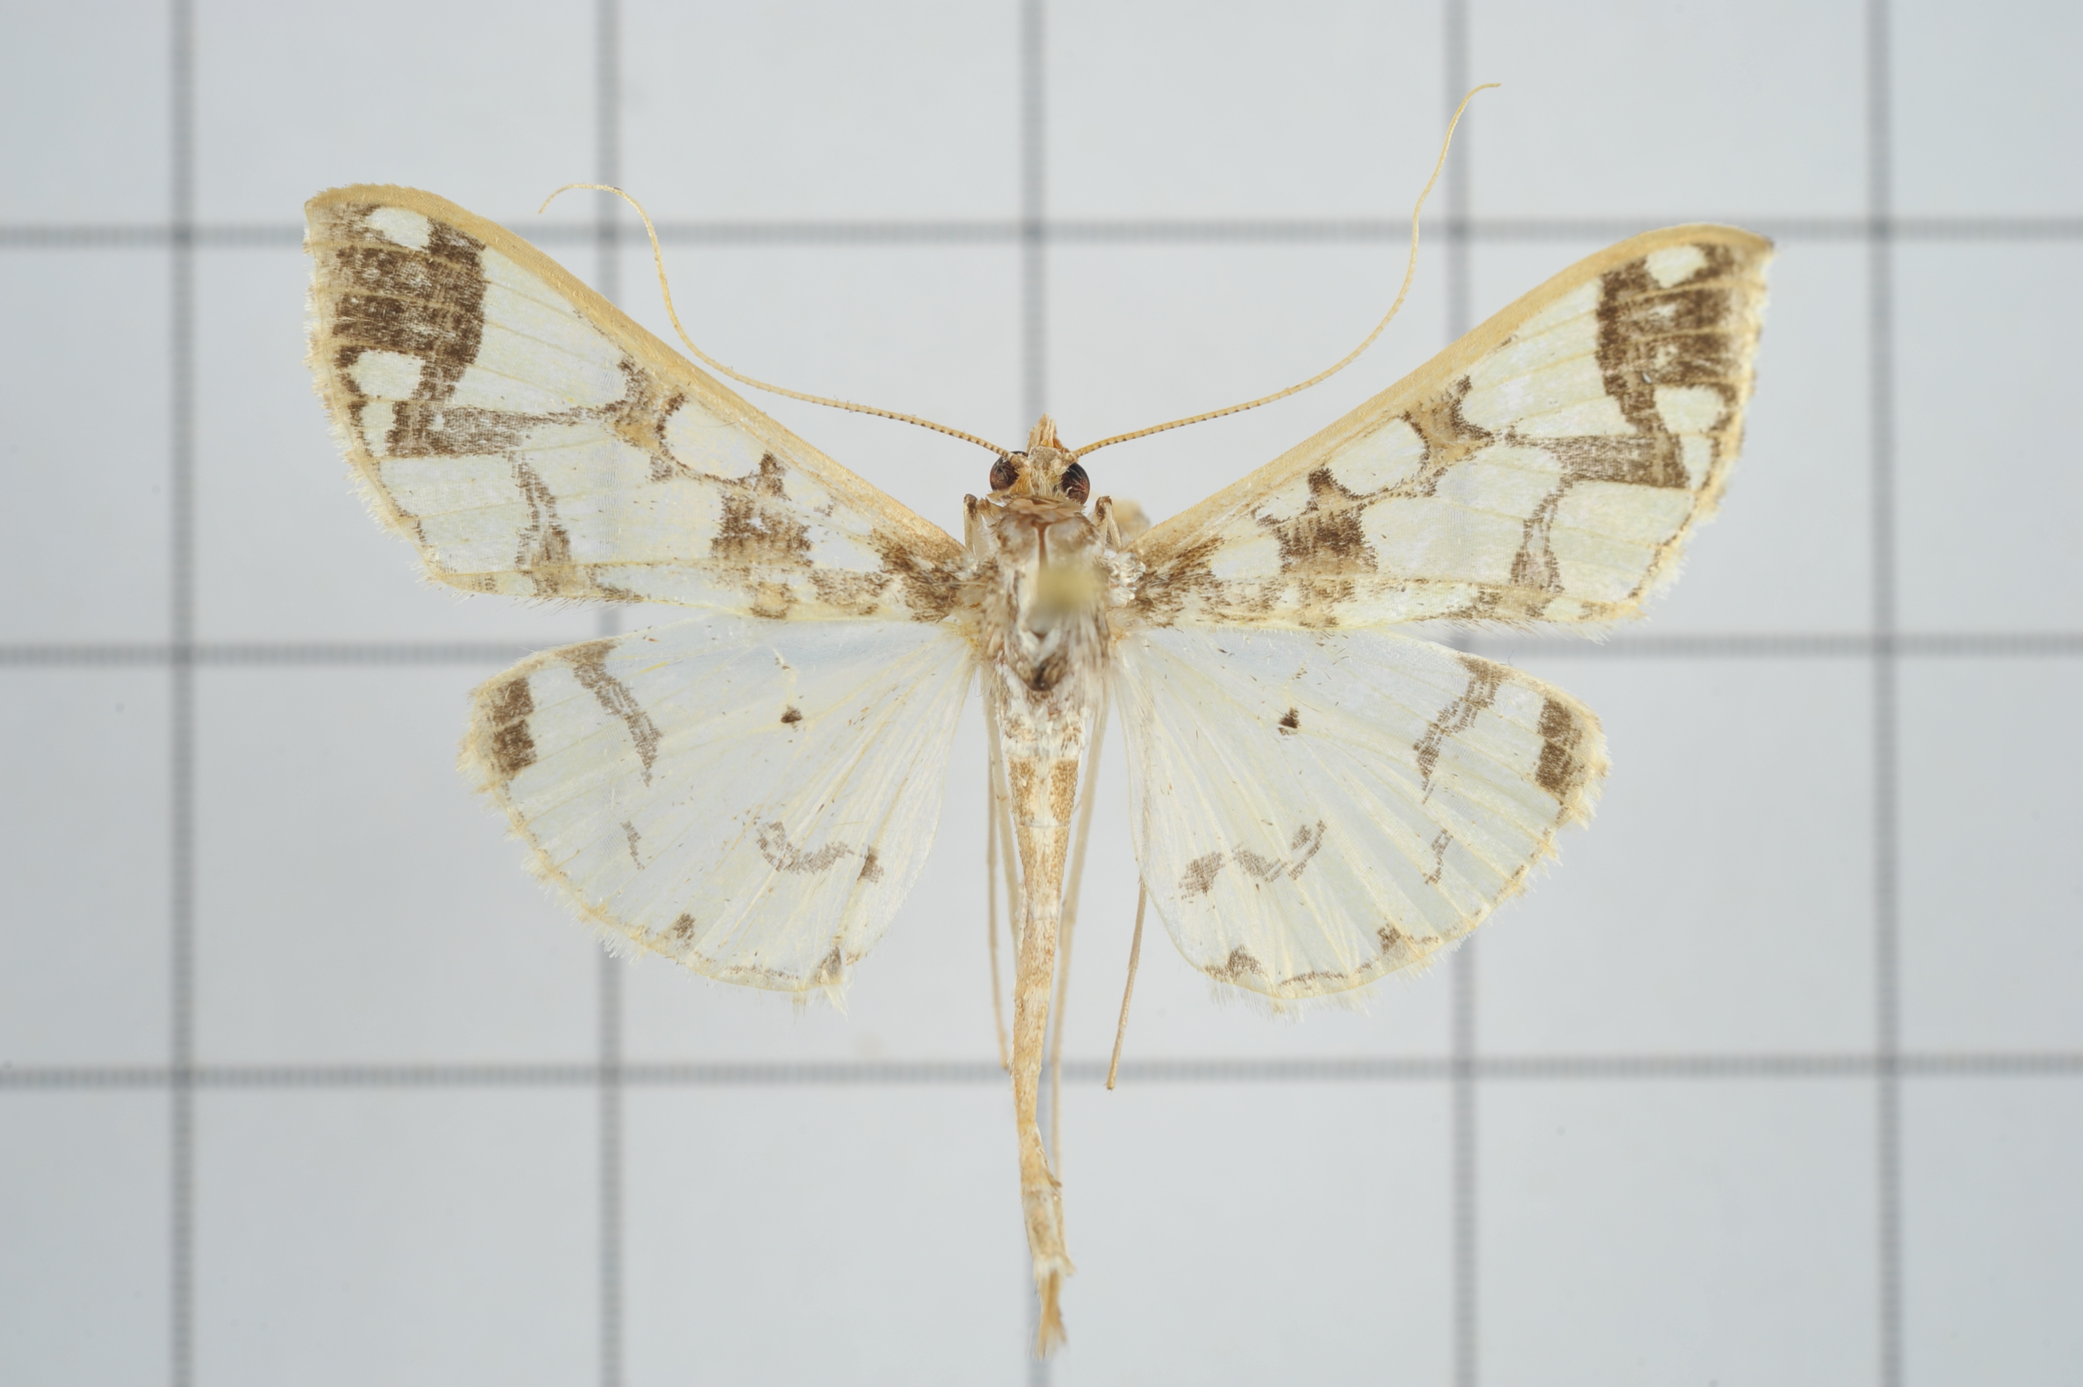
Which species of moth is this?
Polythlipta divaricata
